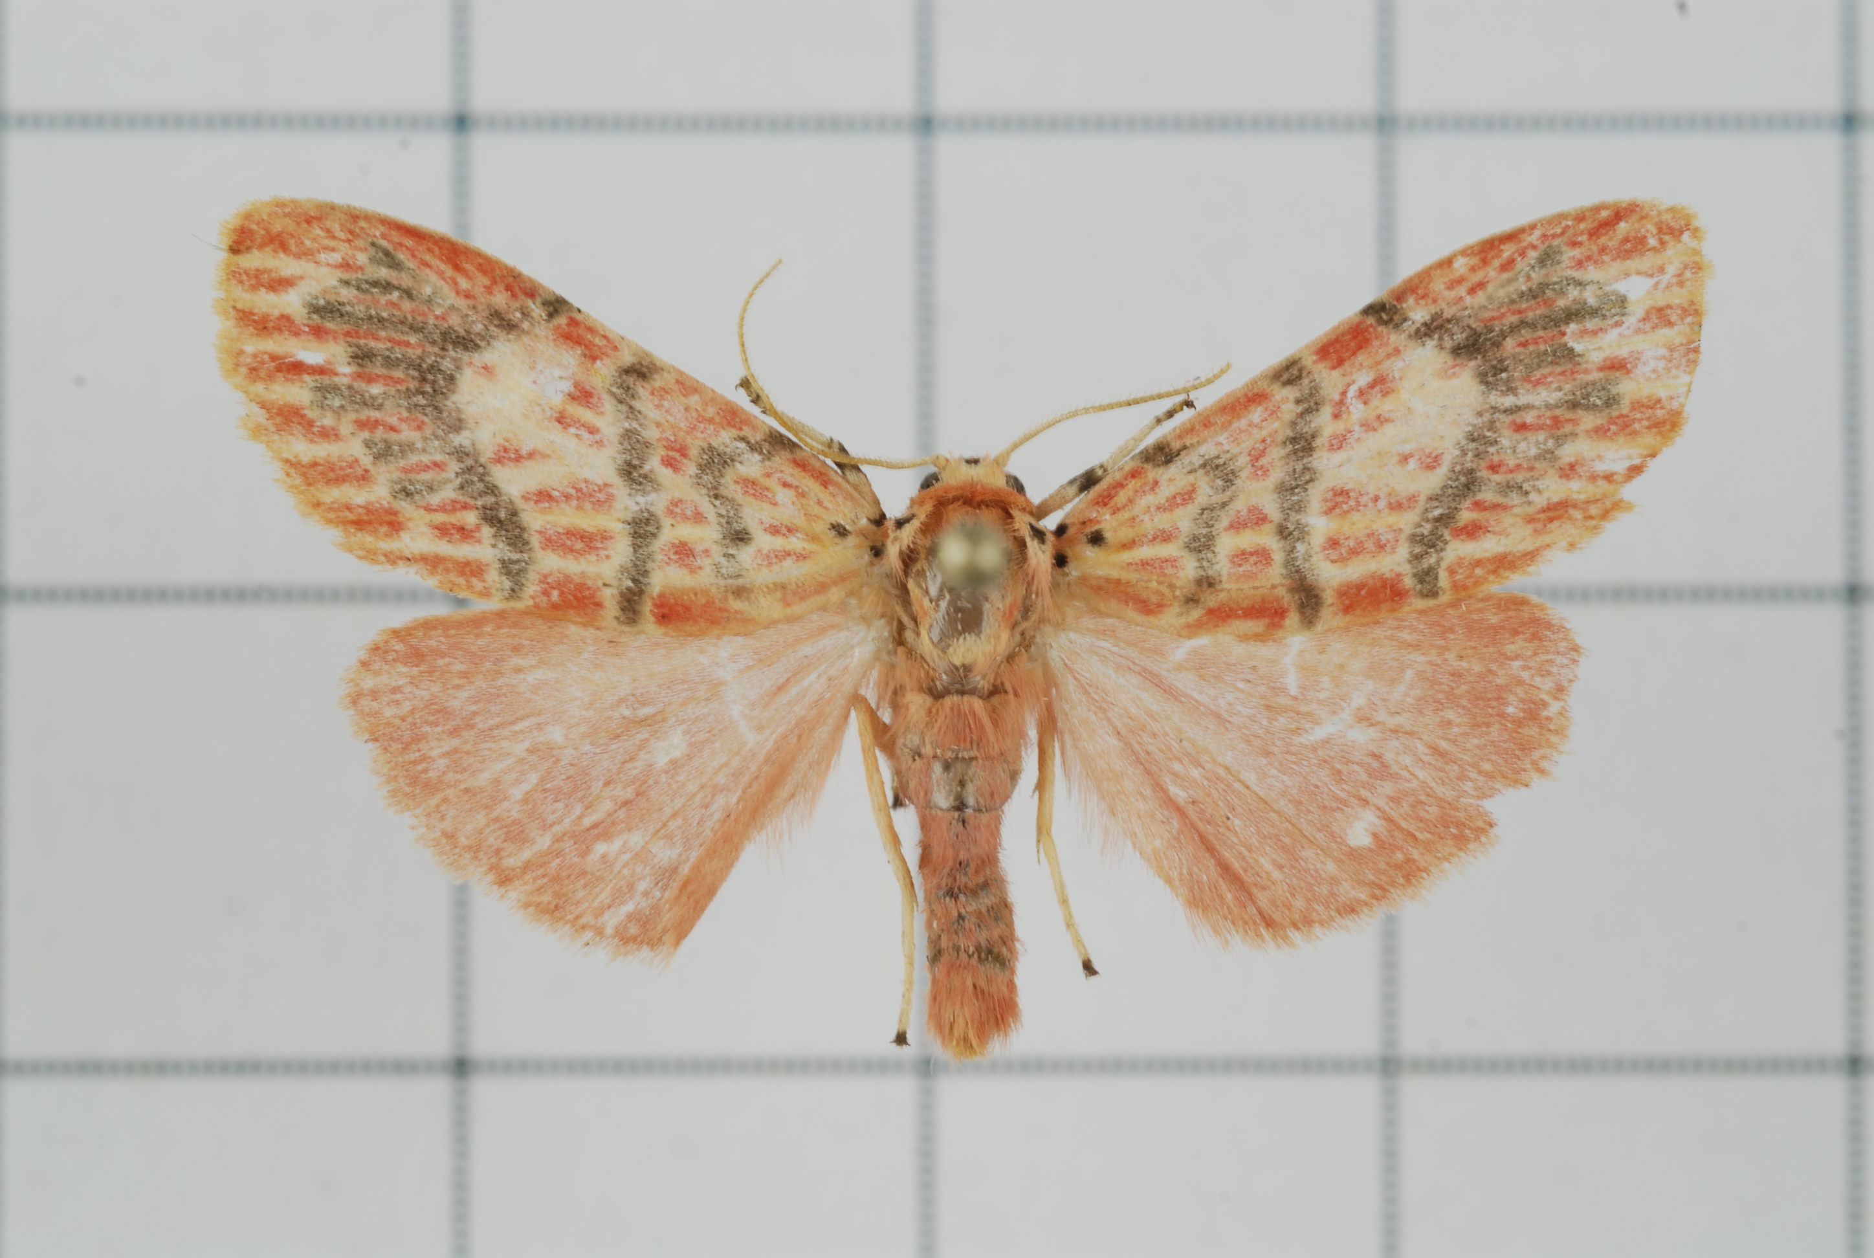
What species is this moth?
Barsine sauteri
